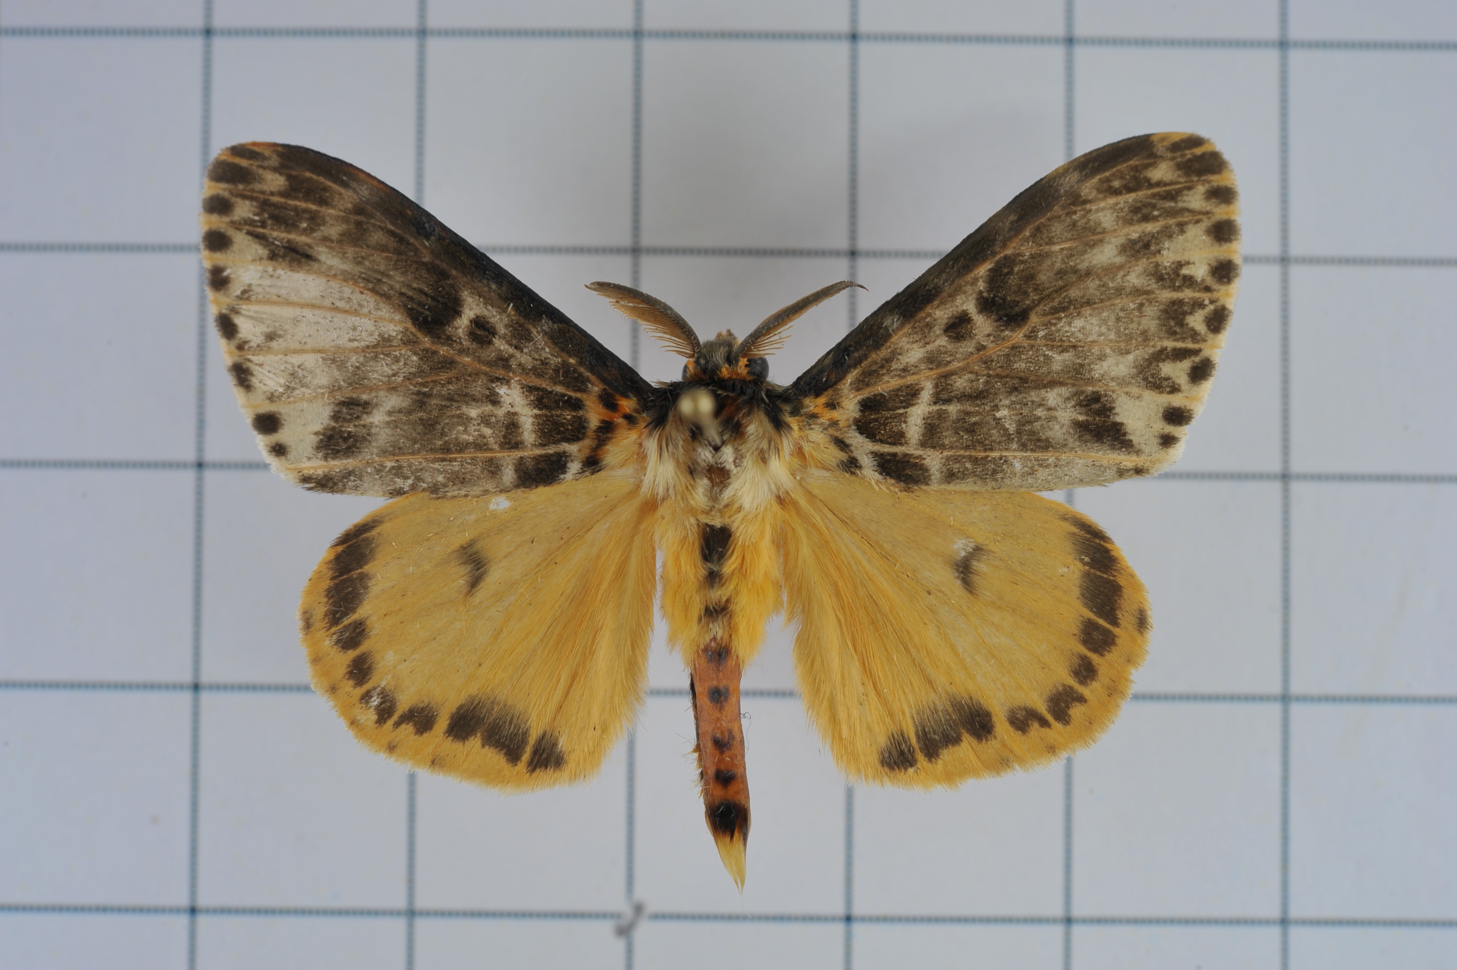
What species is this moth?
Lymantria mathura subpallida
